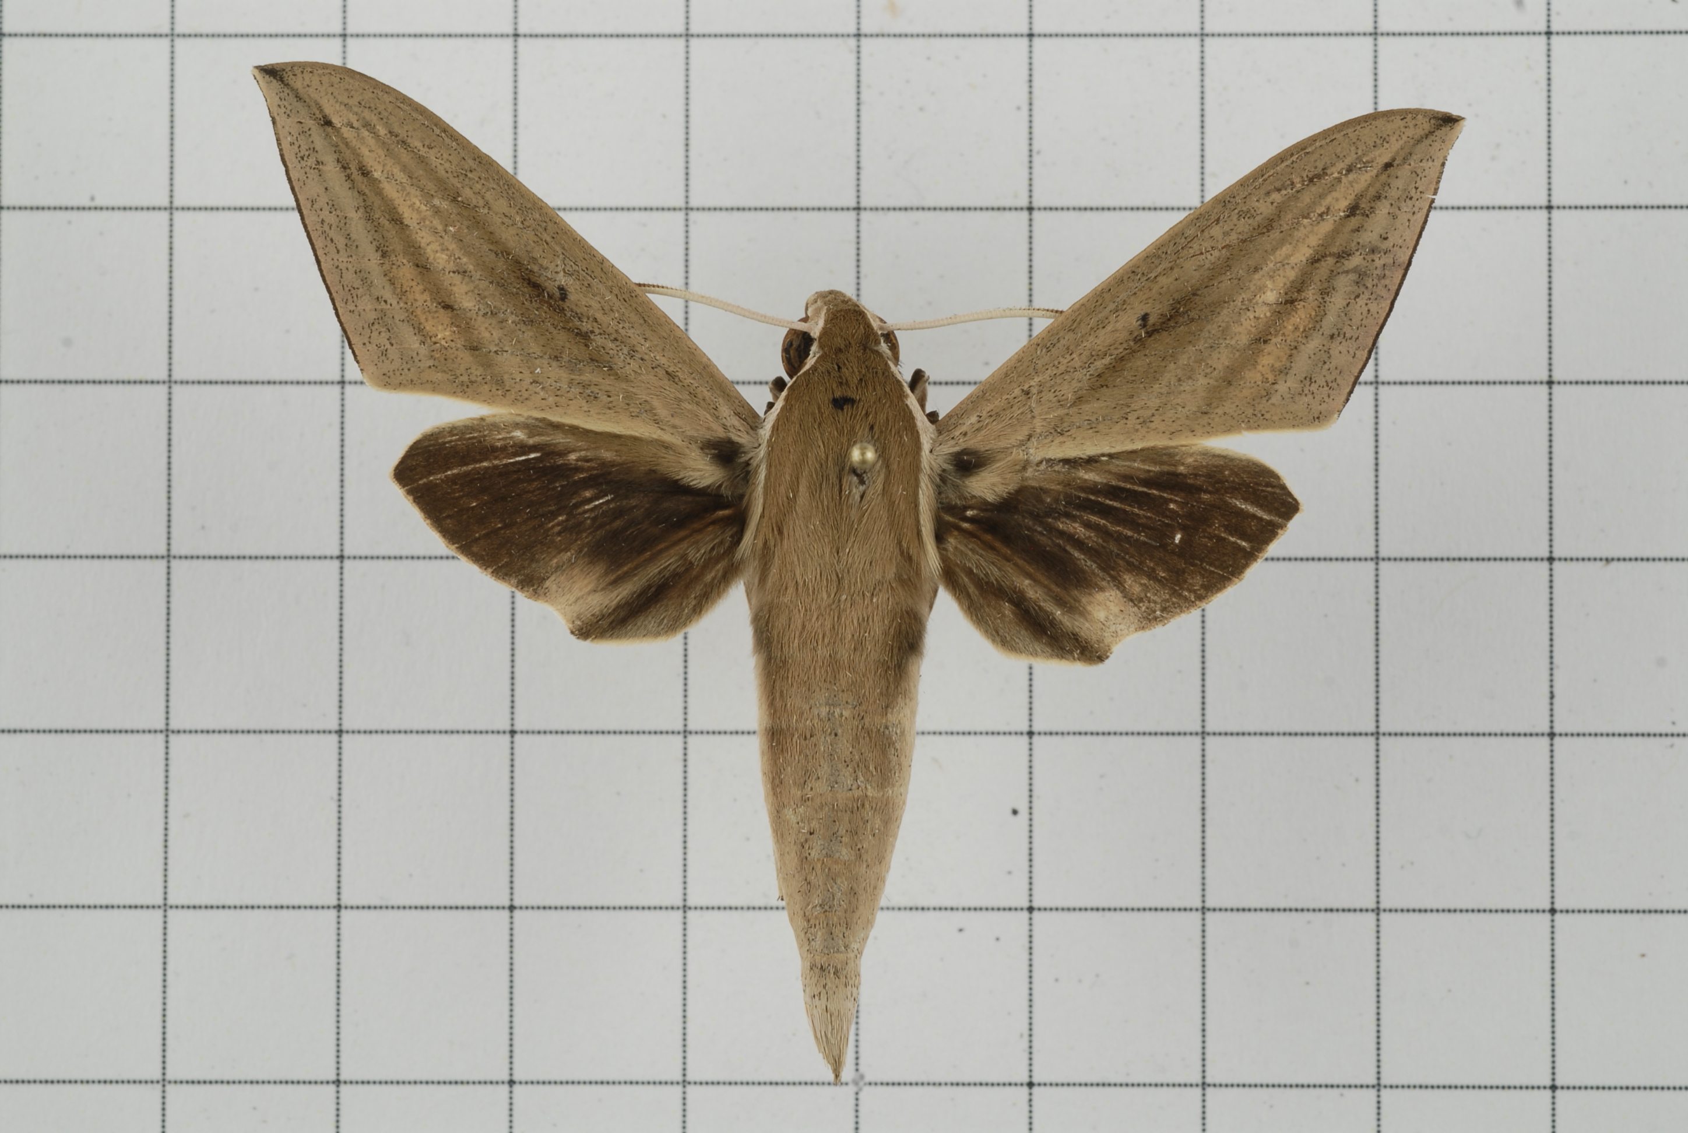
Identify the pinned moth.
Theretra lucasii
